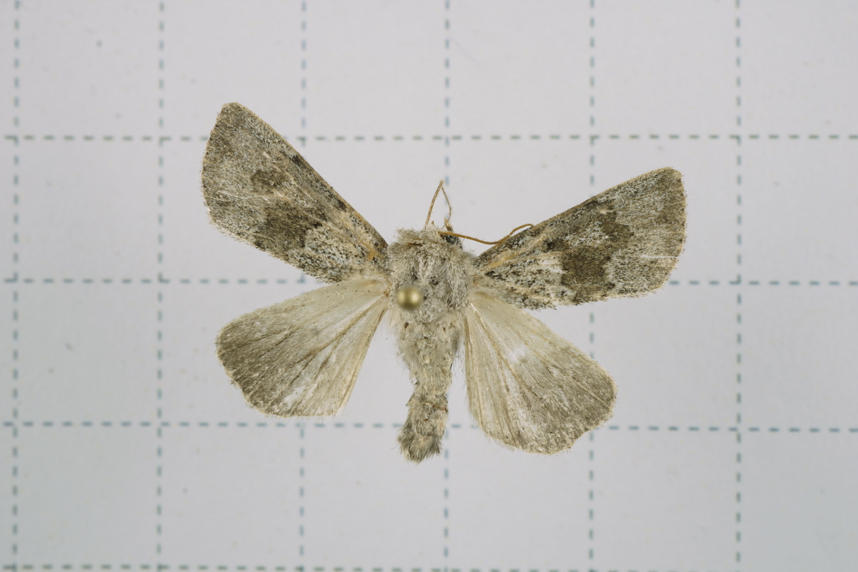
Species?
Mythimna argentata
